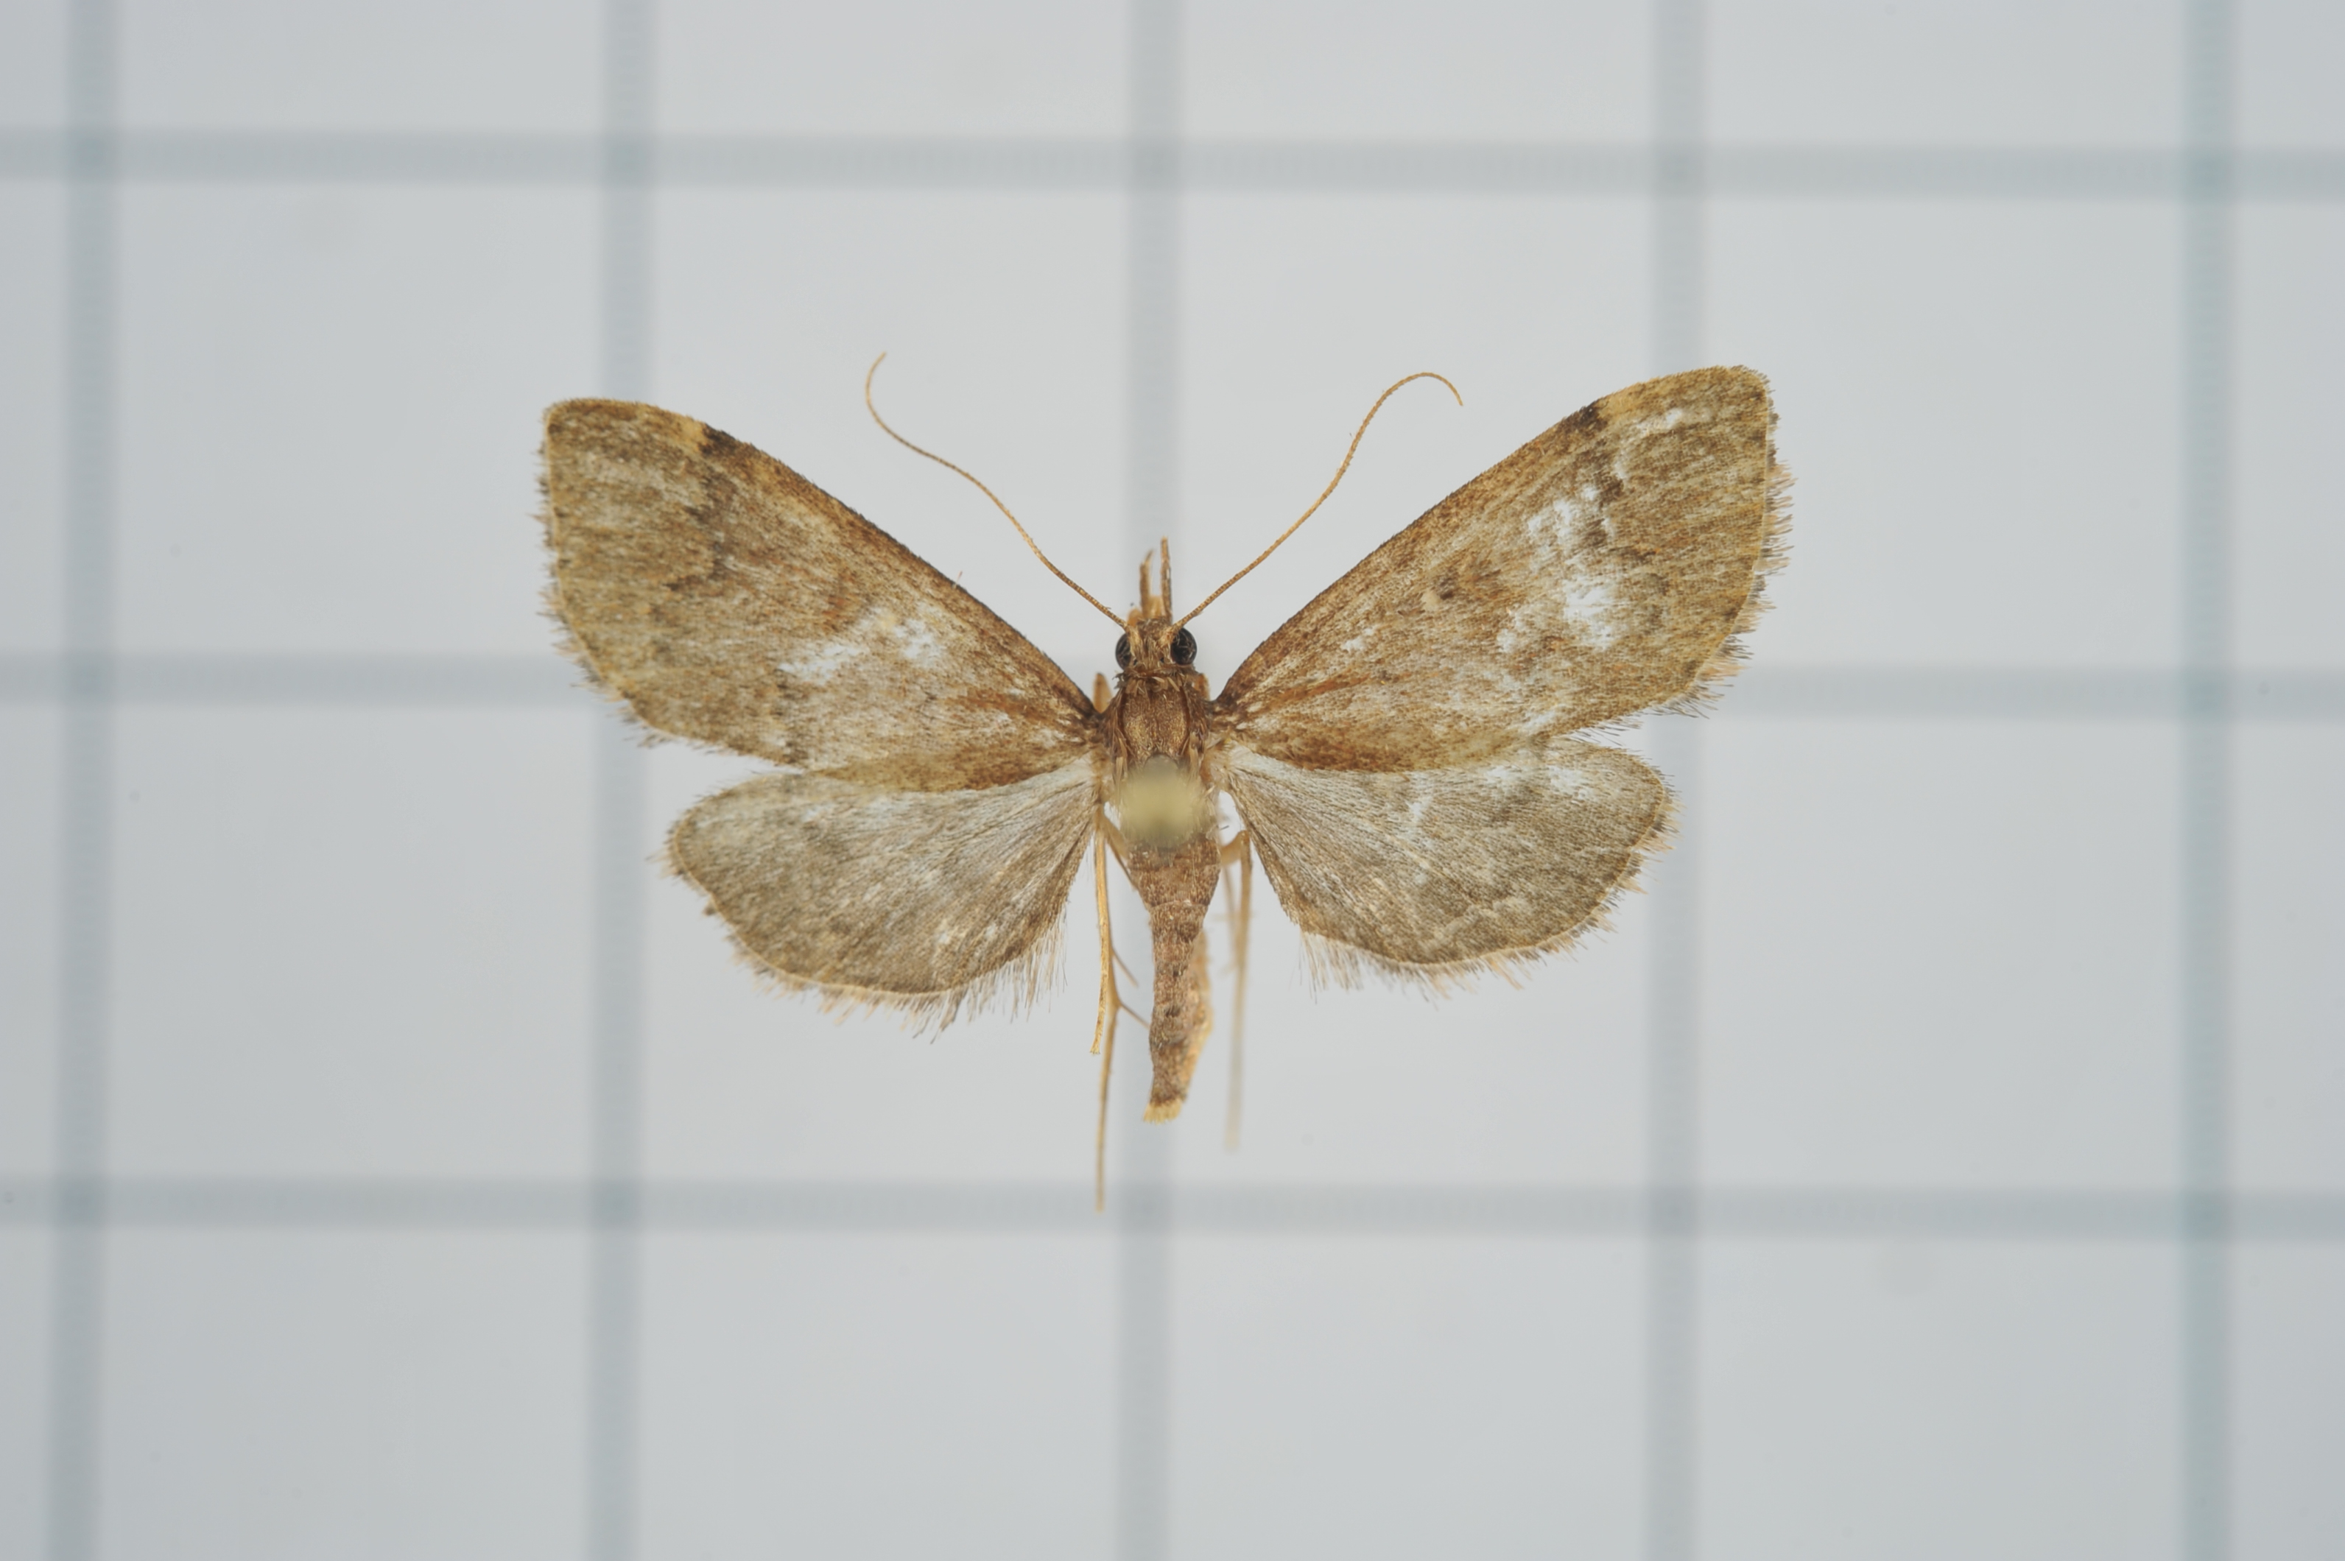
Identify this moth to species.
Camptomastix hisbonalis
